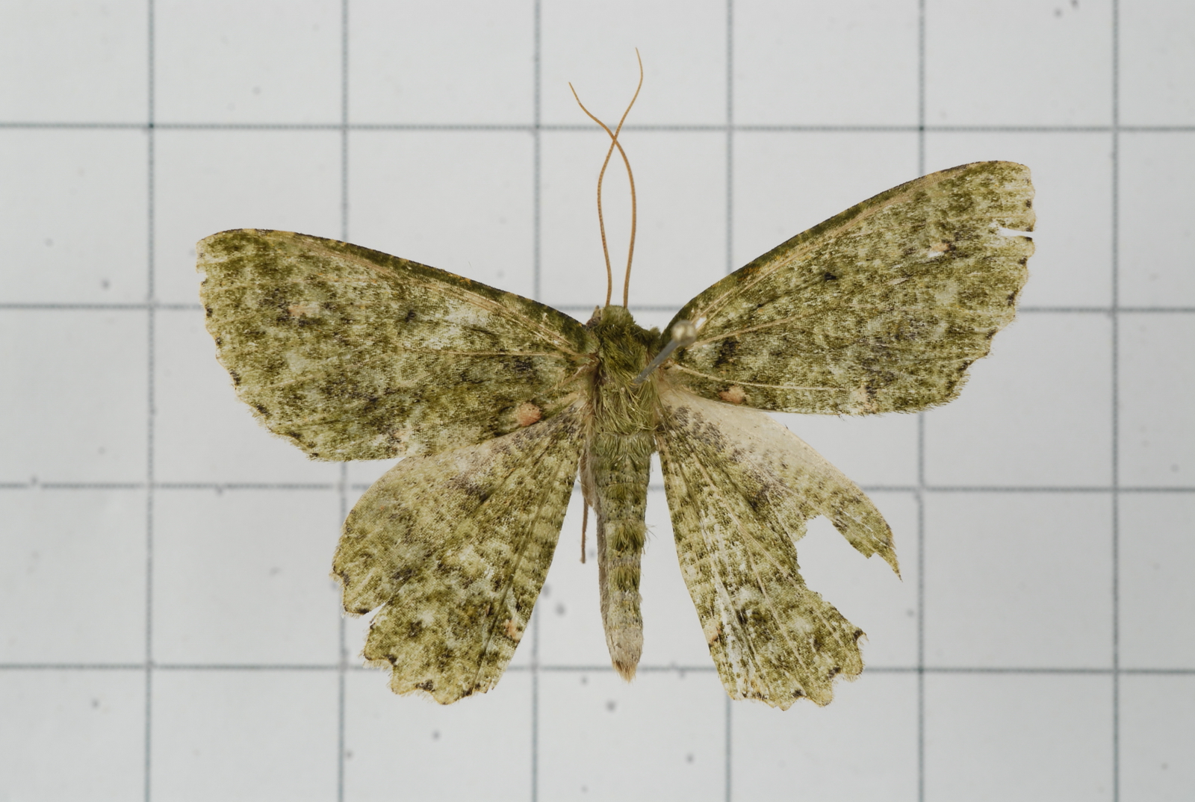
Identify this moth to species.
Herochroma ochreipicta
